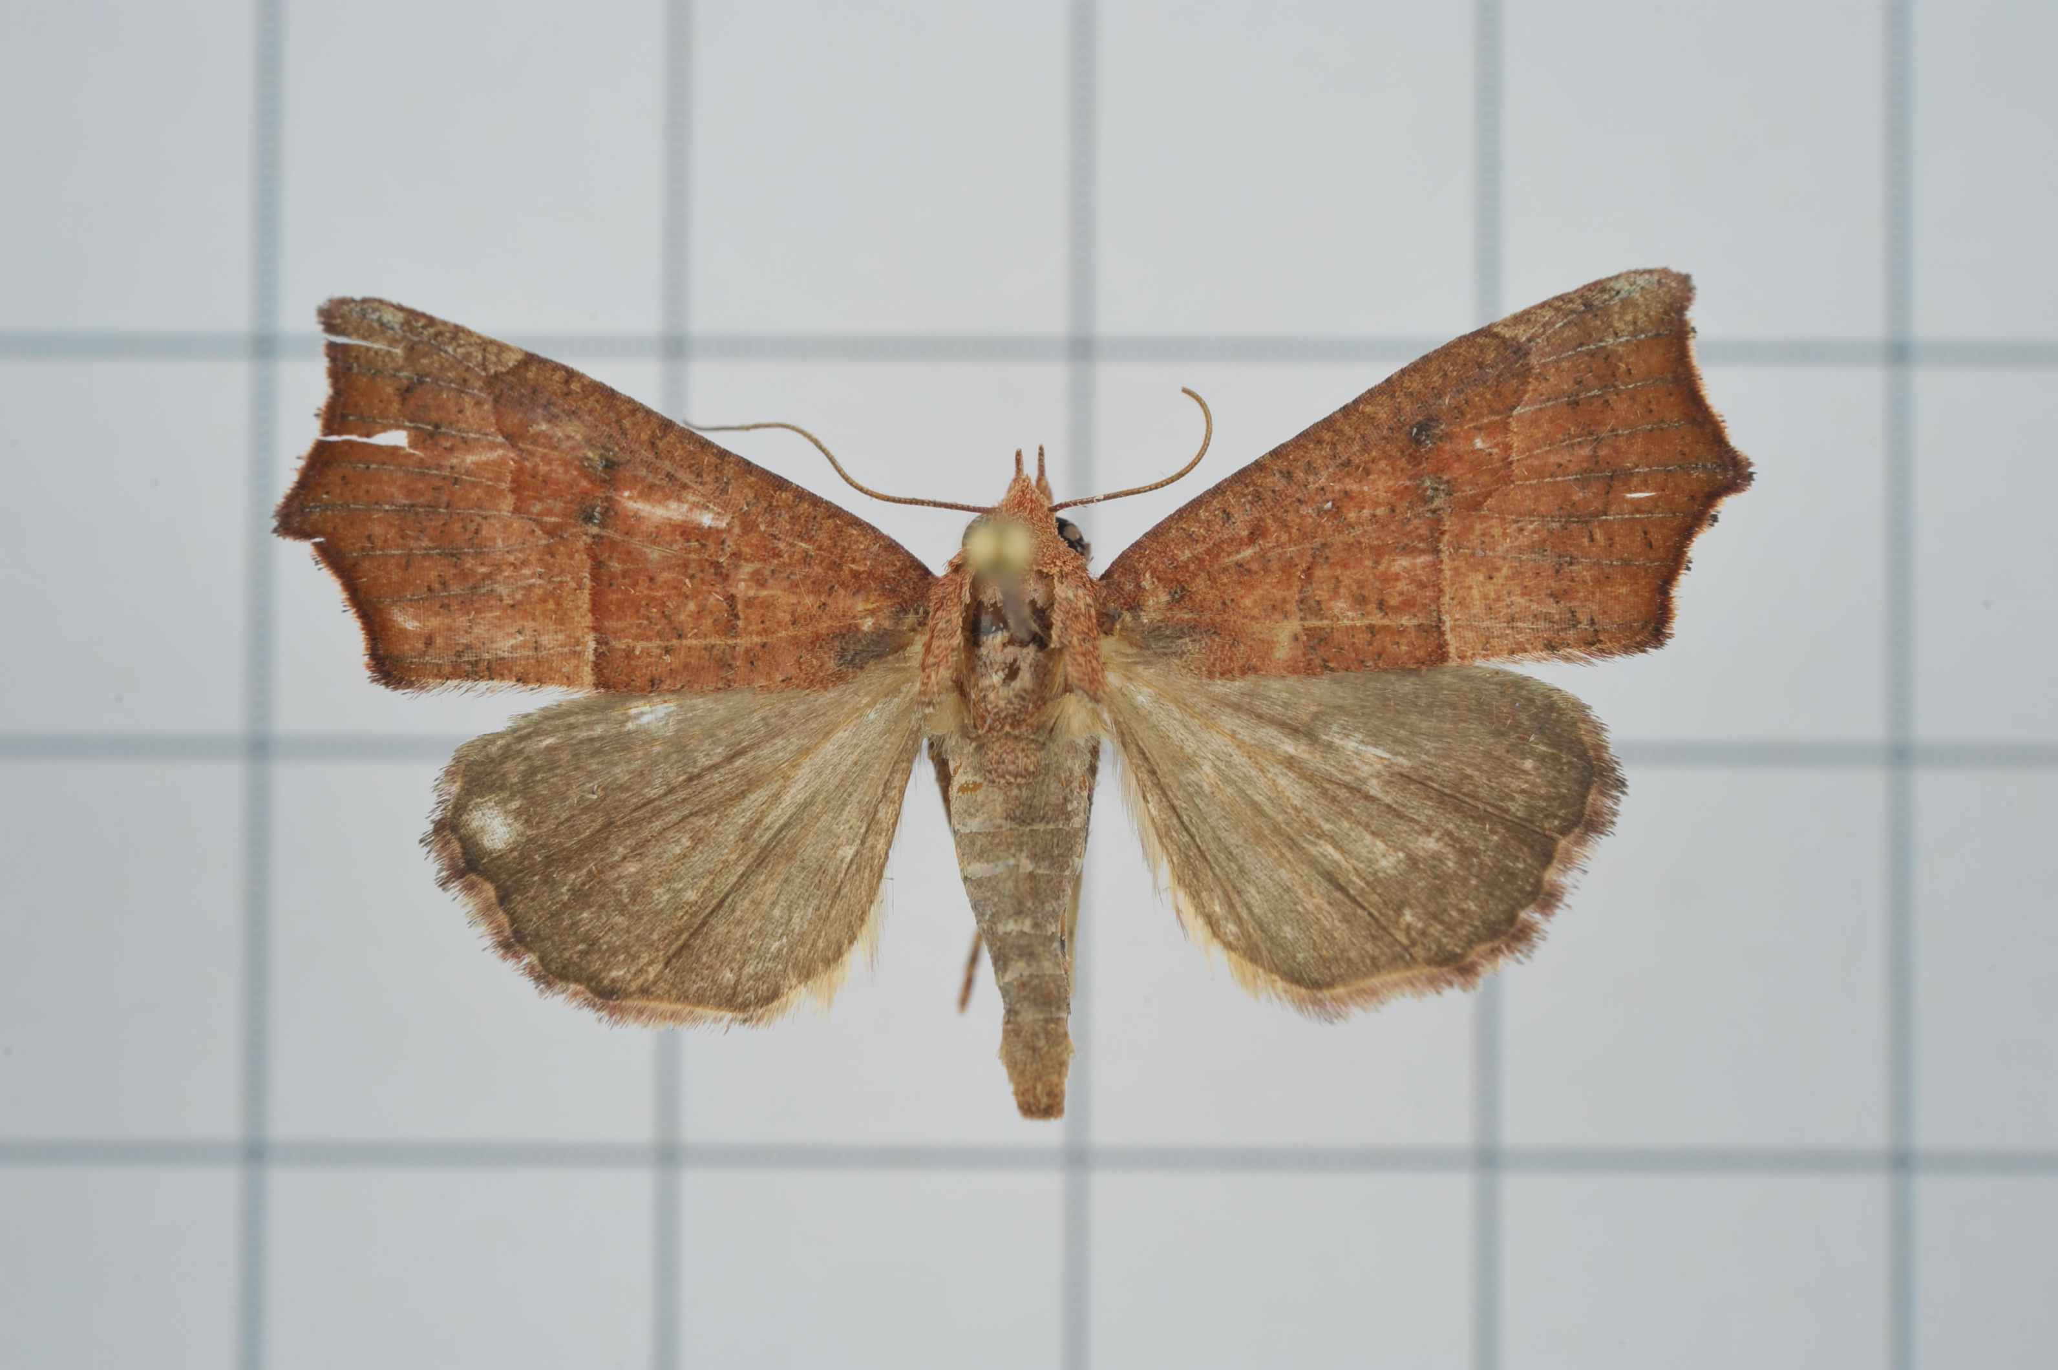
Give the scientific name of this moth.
Gonitis mesogona
